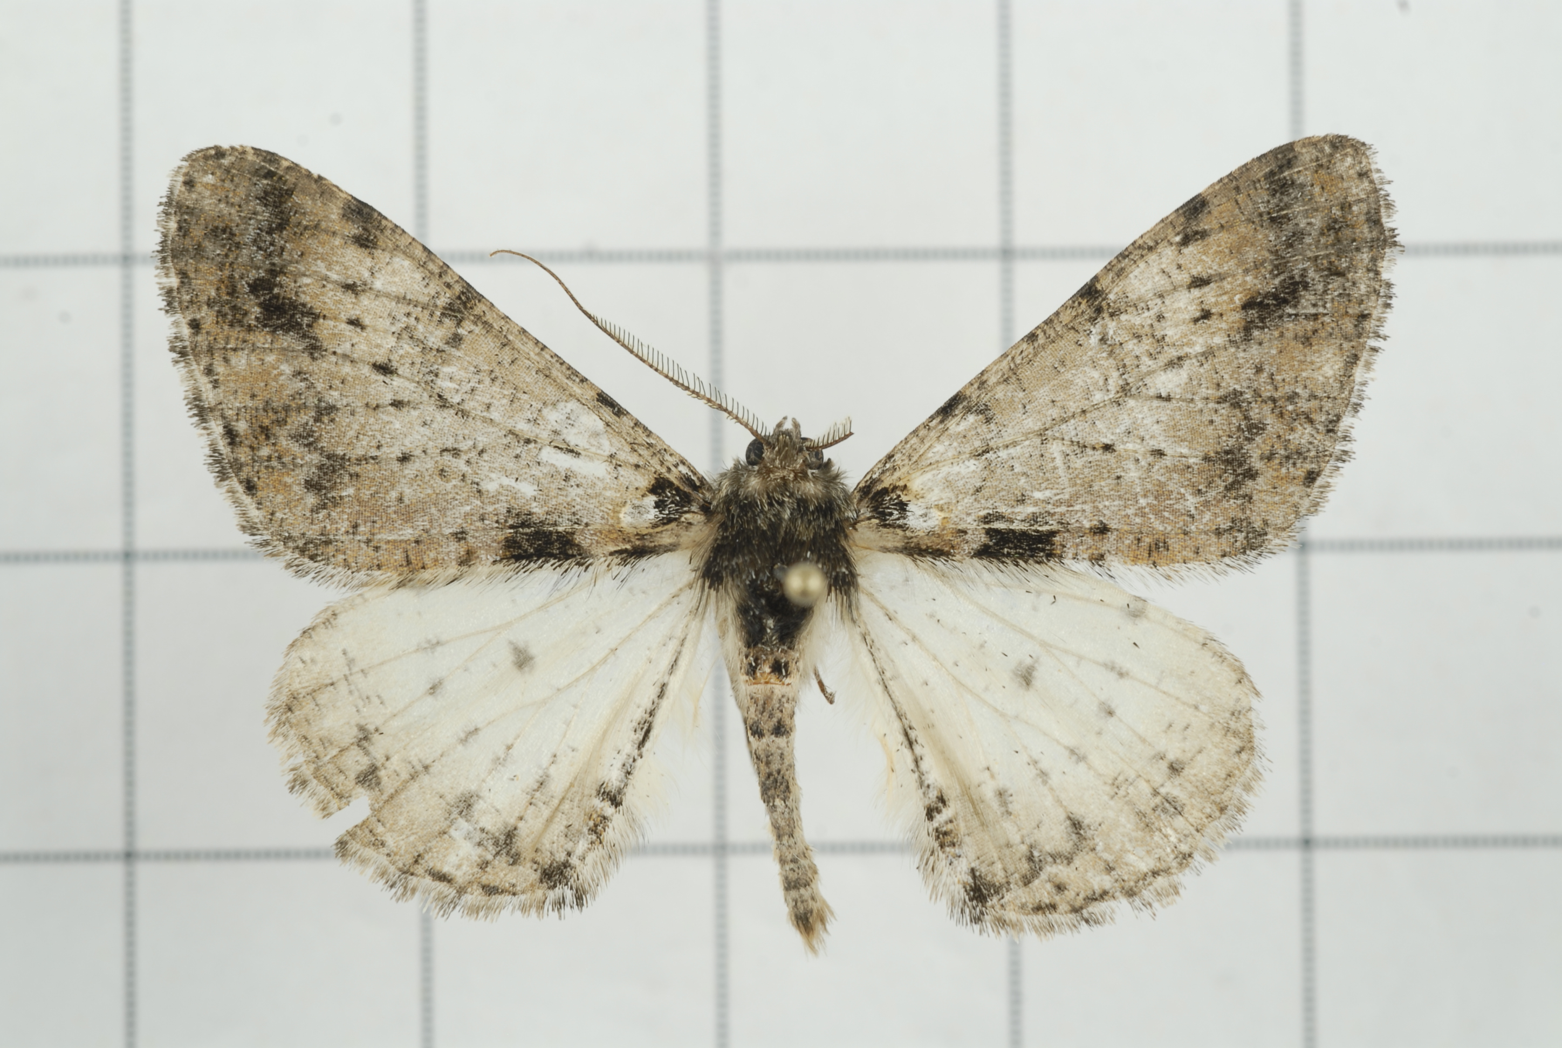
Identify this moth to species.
Alcis semiusta
